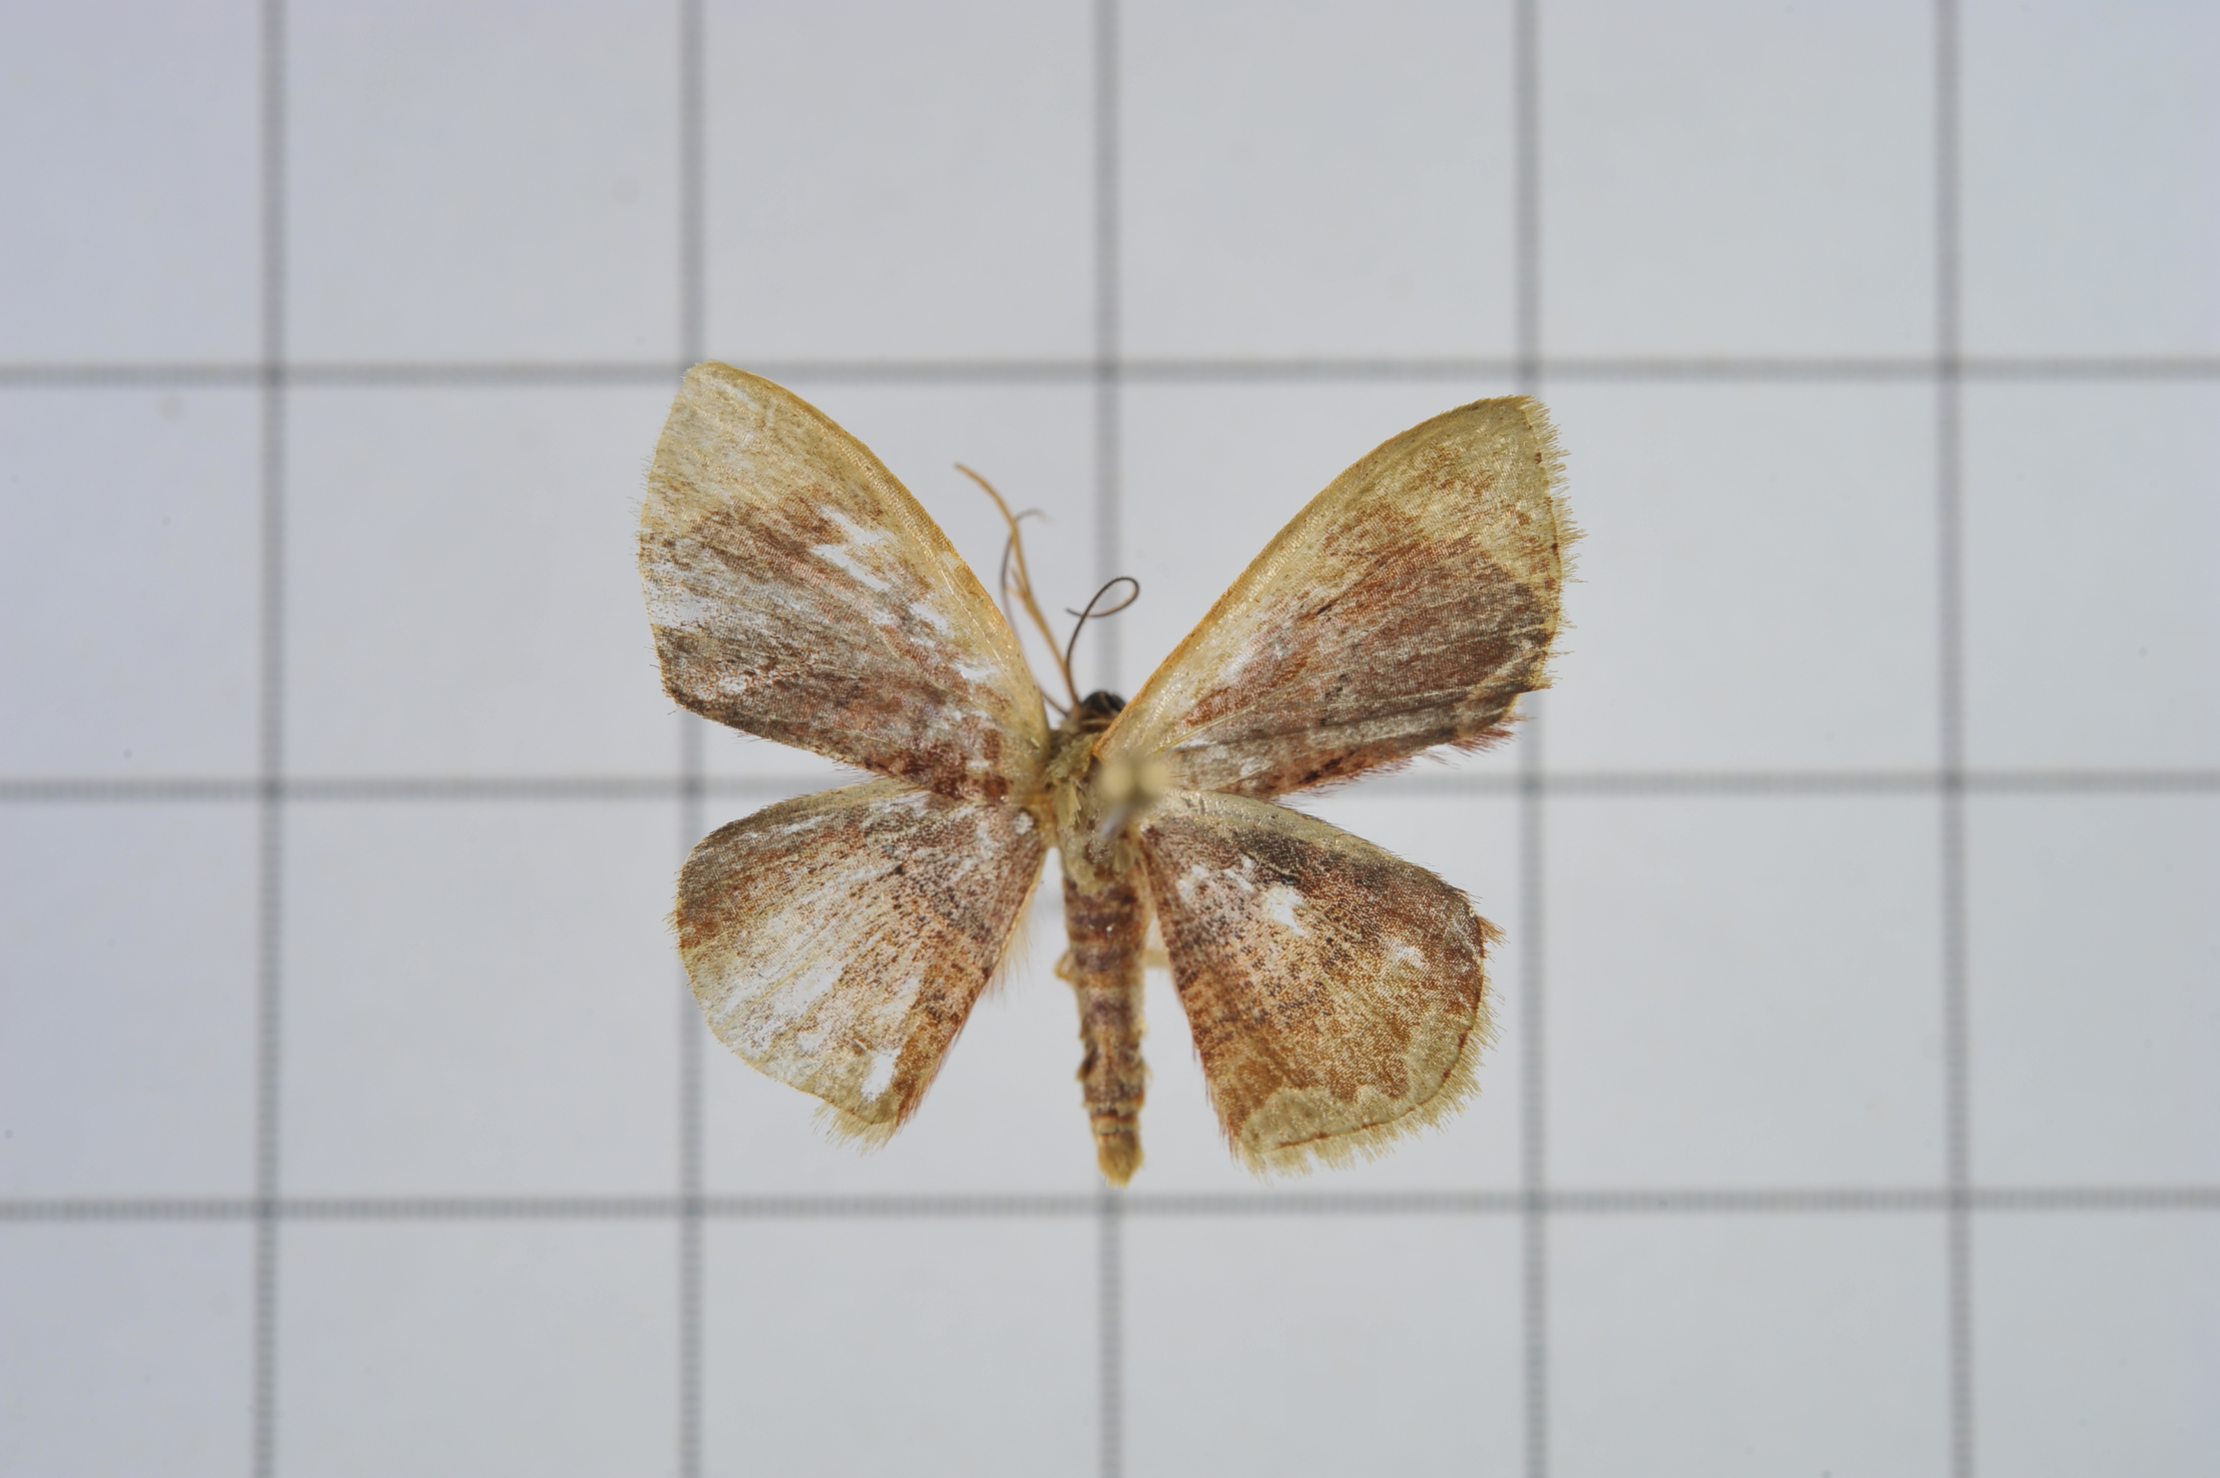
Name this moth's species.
Lipomelia subusta
